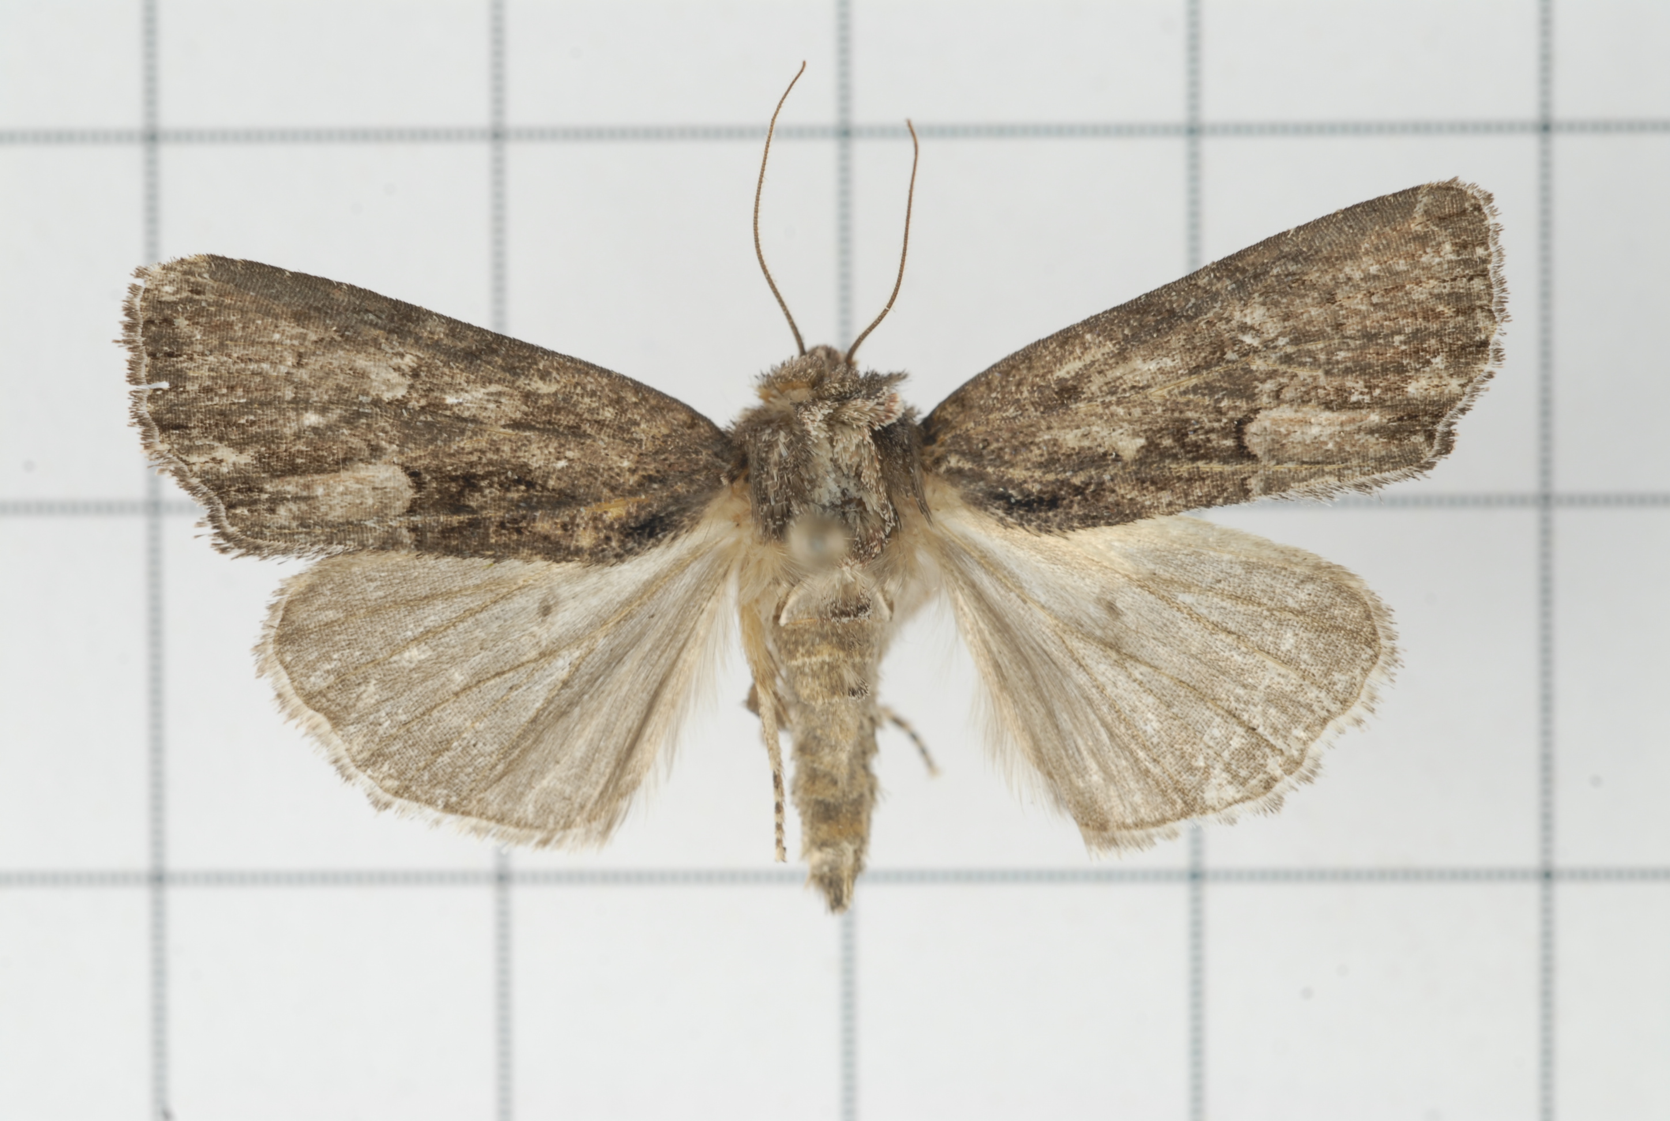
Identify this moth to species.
Dipterygina cupreotincta
